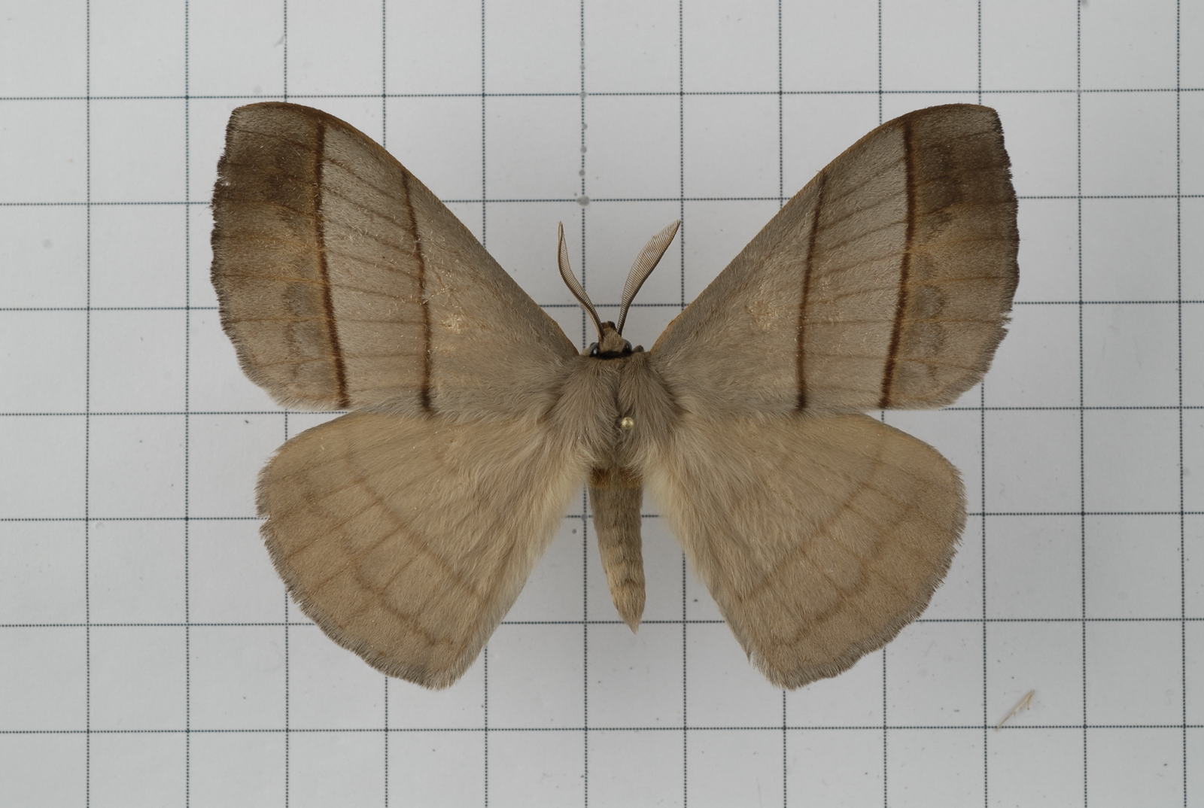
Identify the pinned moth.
Palirisa cervina formosana
